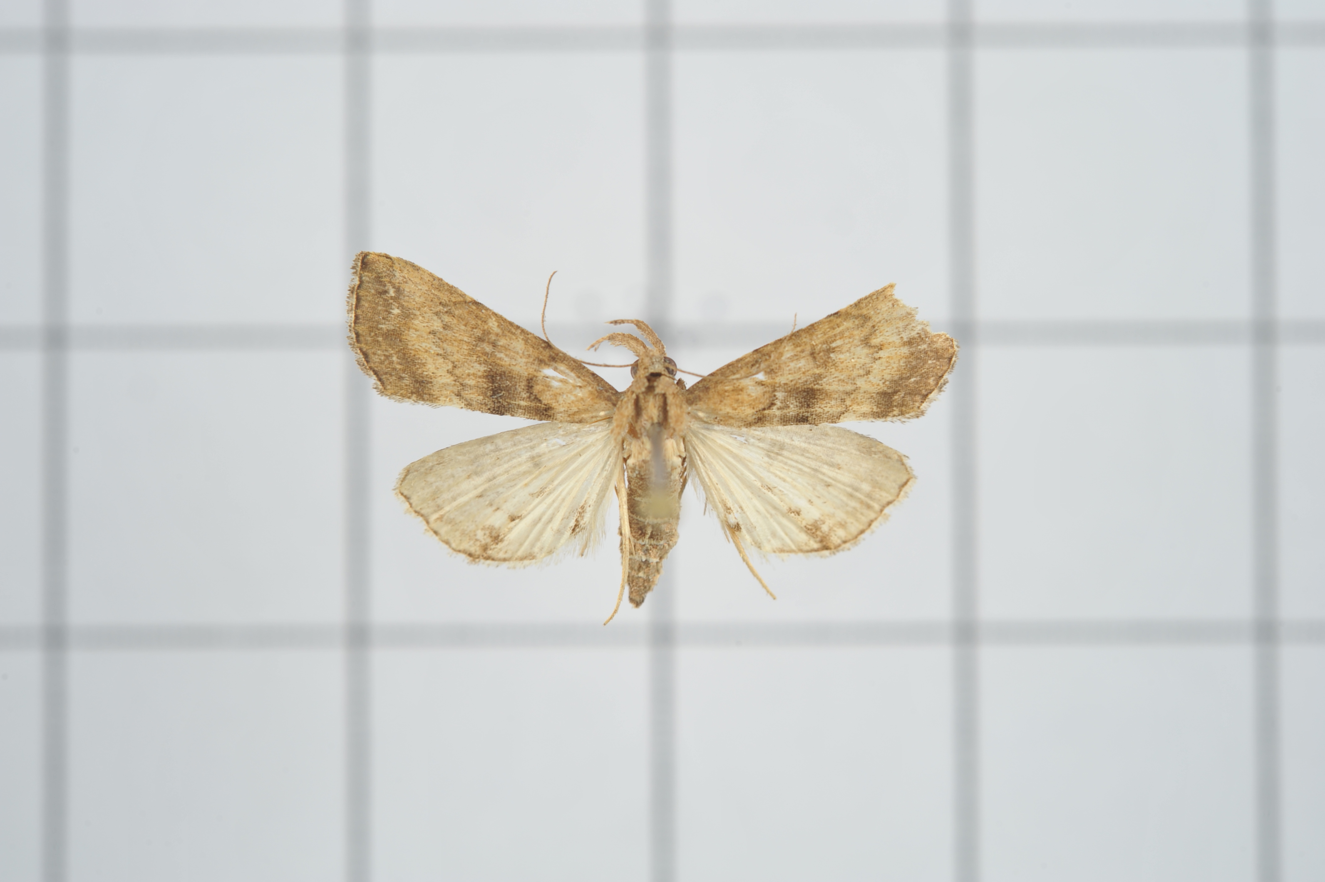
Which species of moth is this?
Progonia kurosawai
